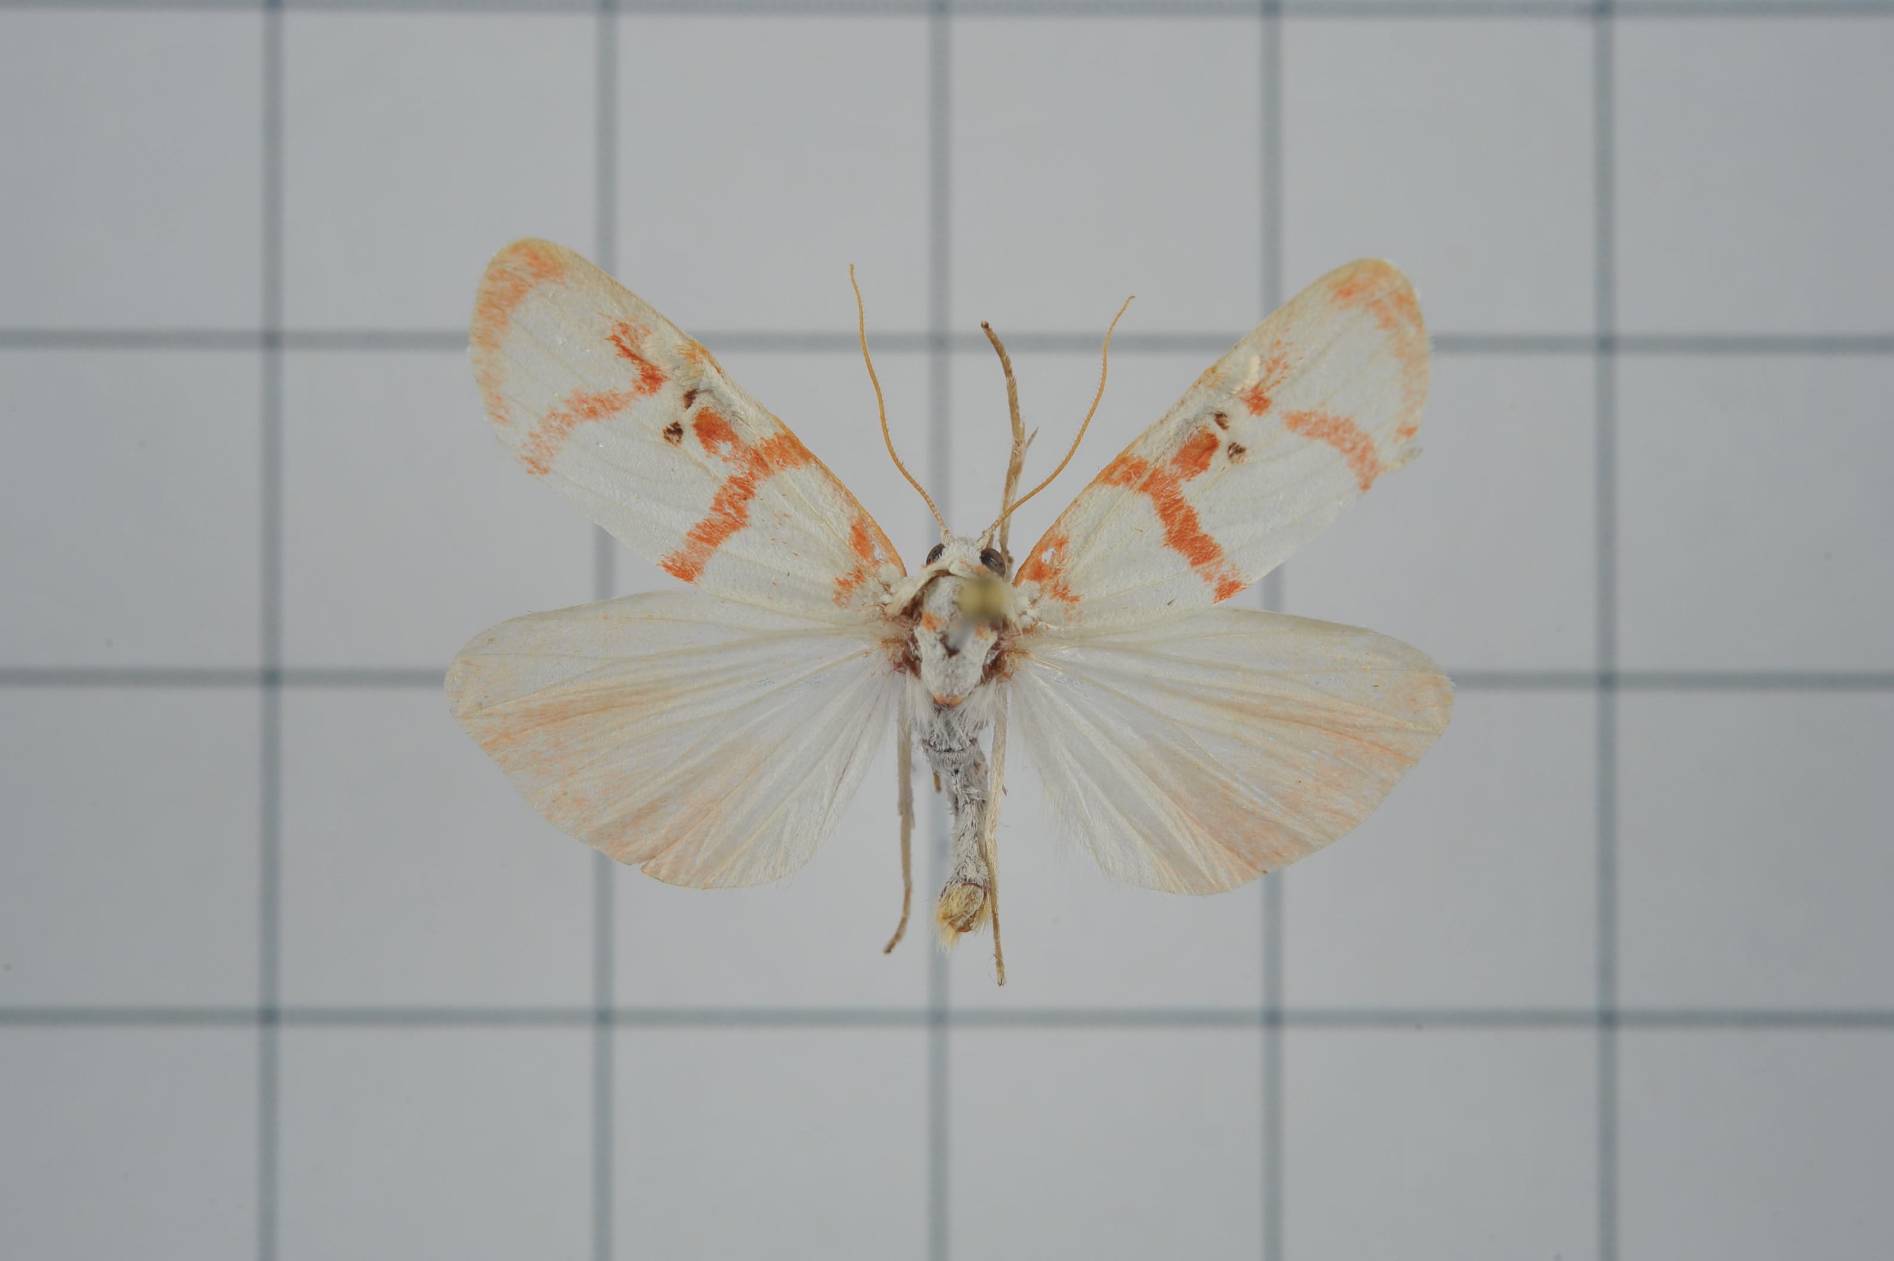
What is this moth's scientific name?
Cyana hamata hamata
